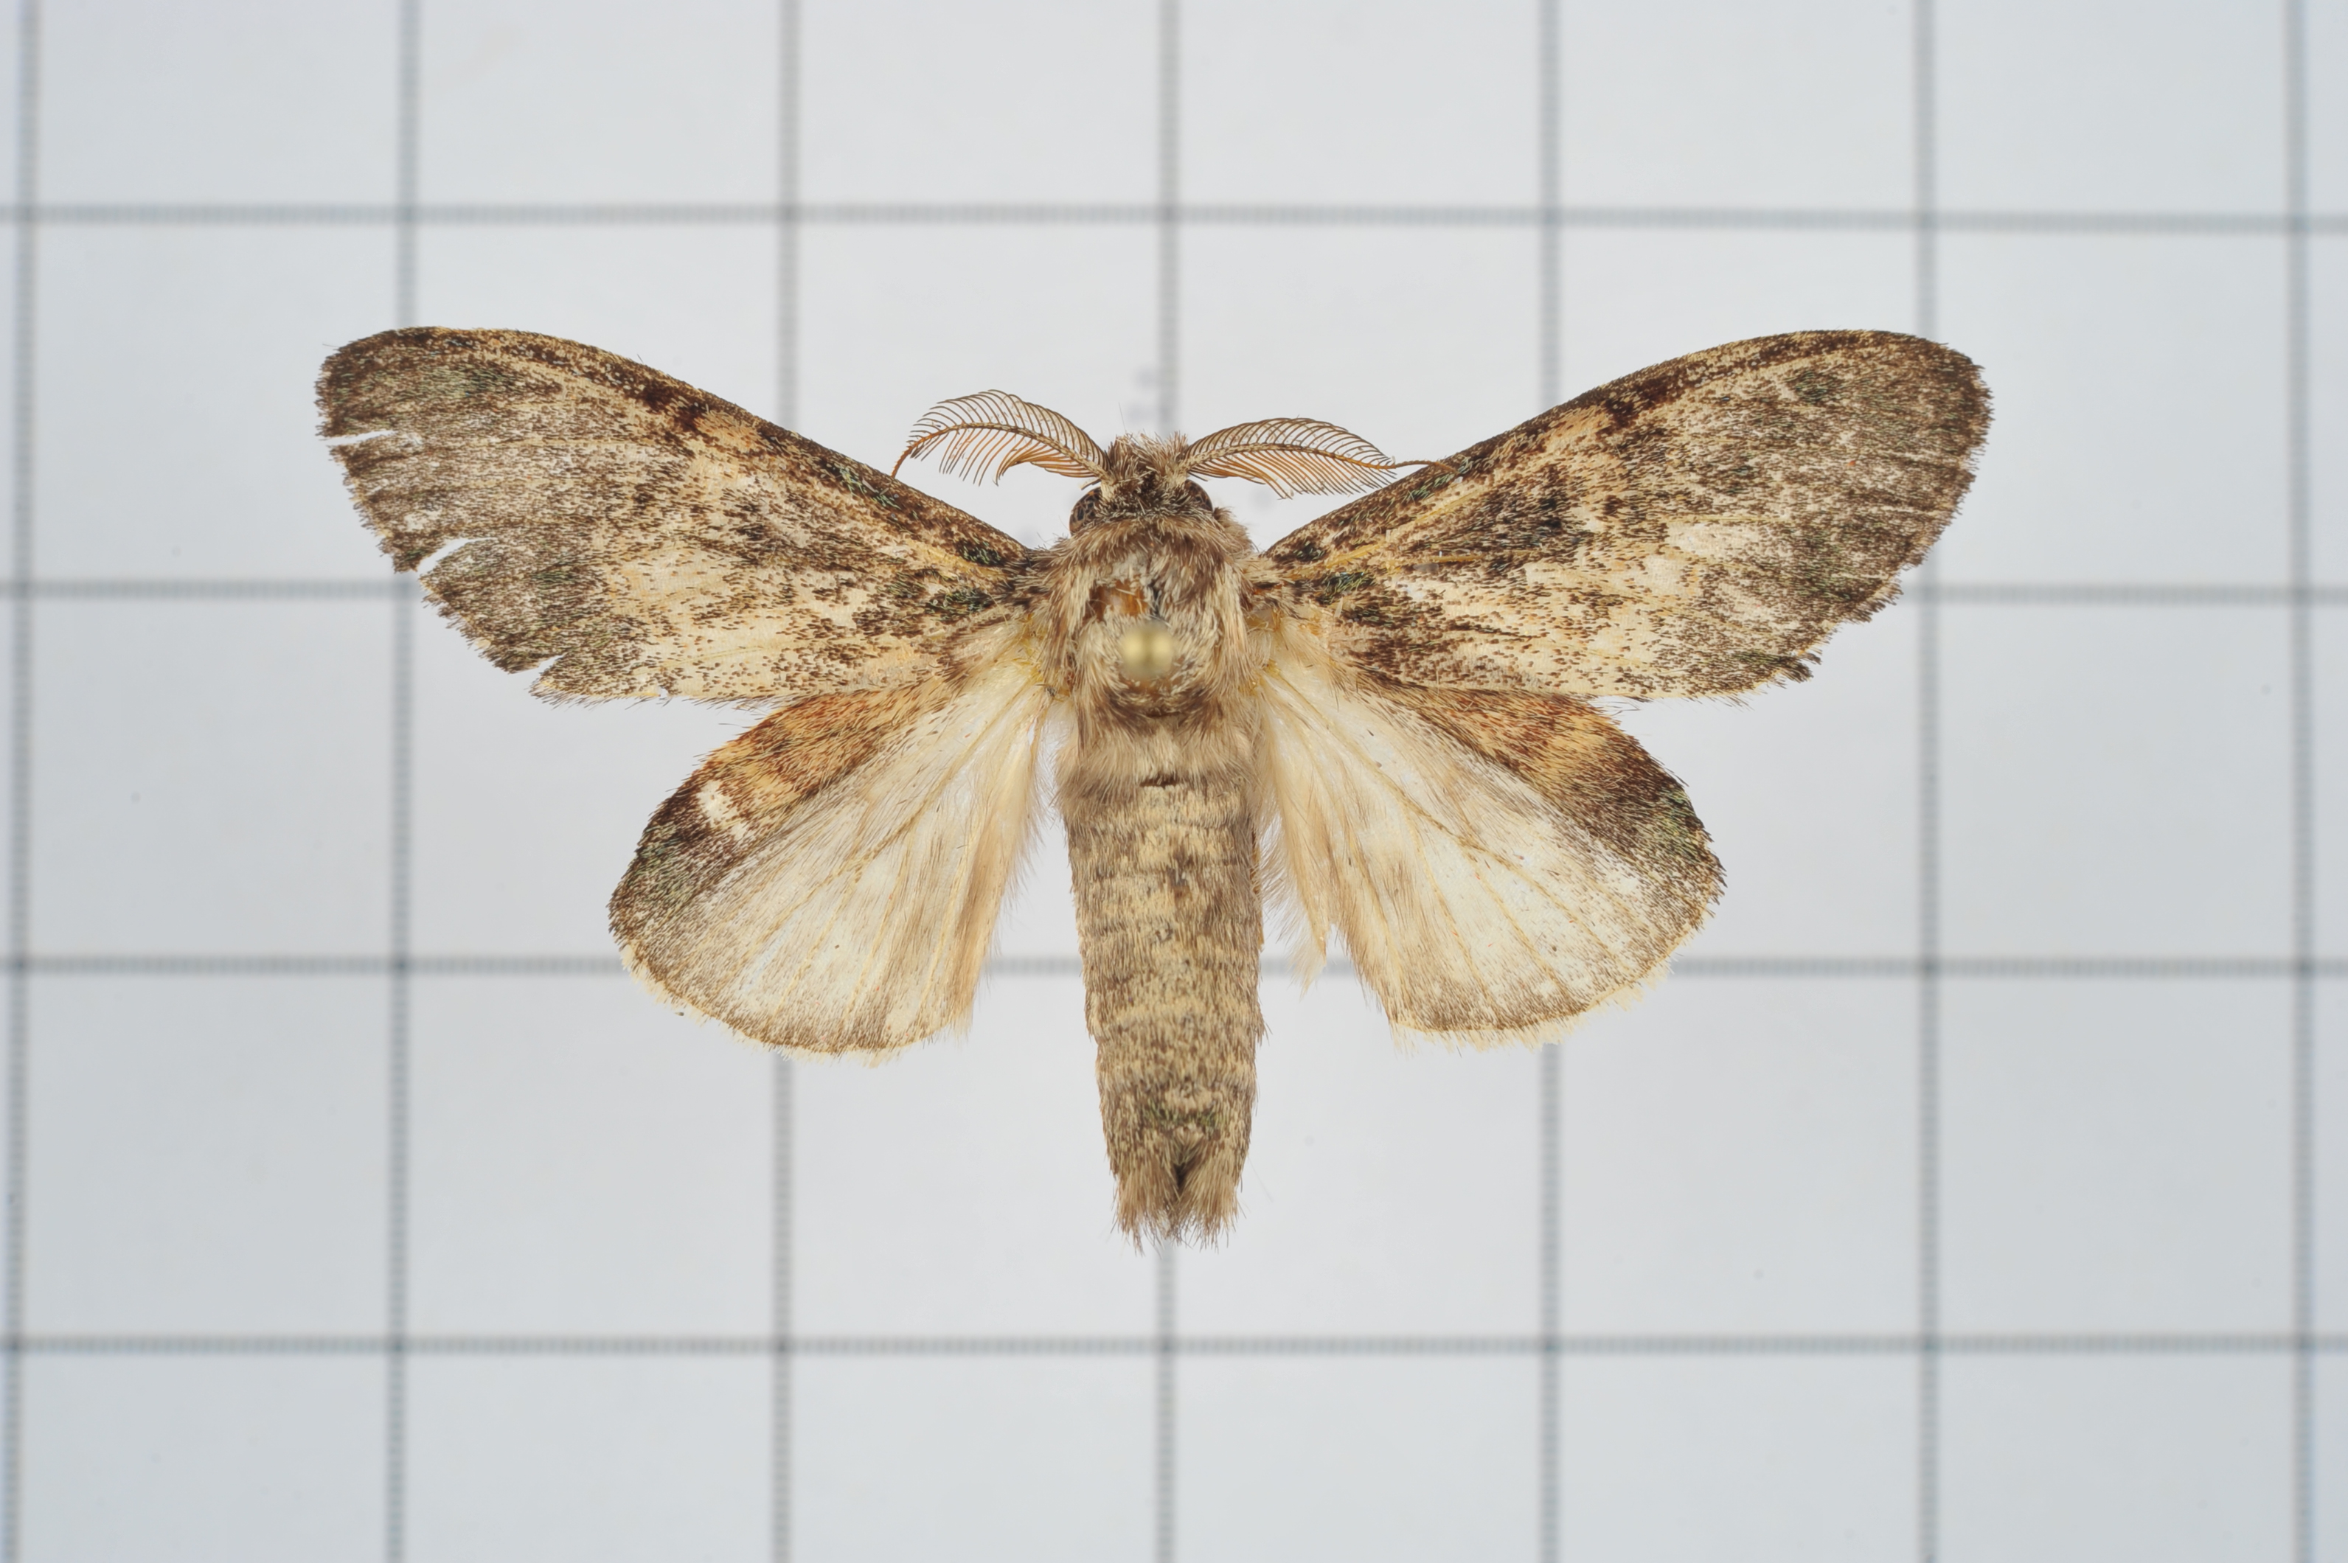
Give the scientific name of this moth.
Syntypistis pallidifascia pallidifascia
